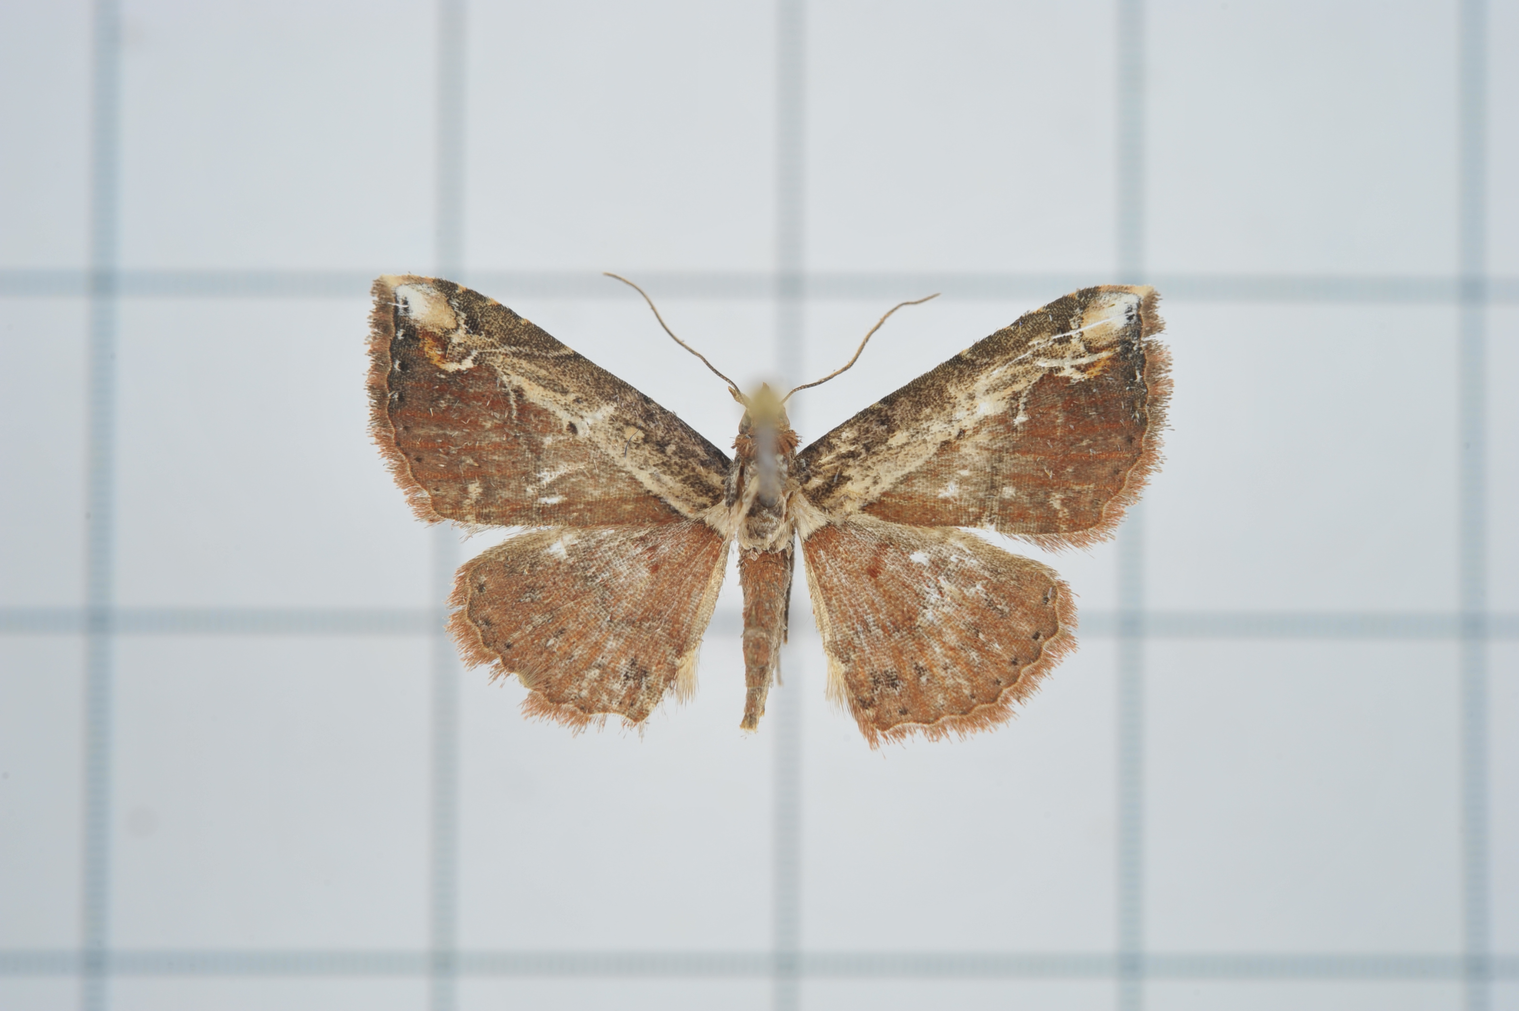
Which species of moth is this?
Zurobata vacillans
